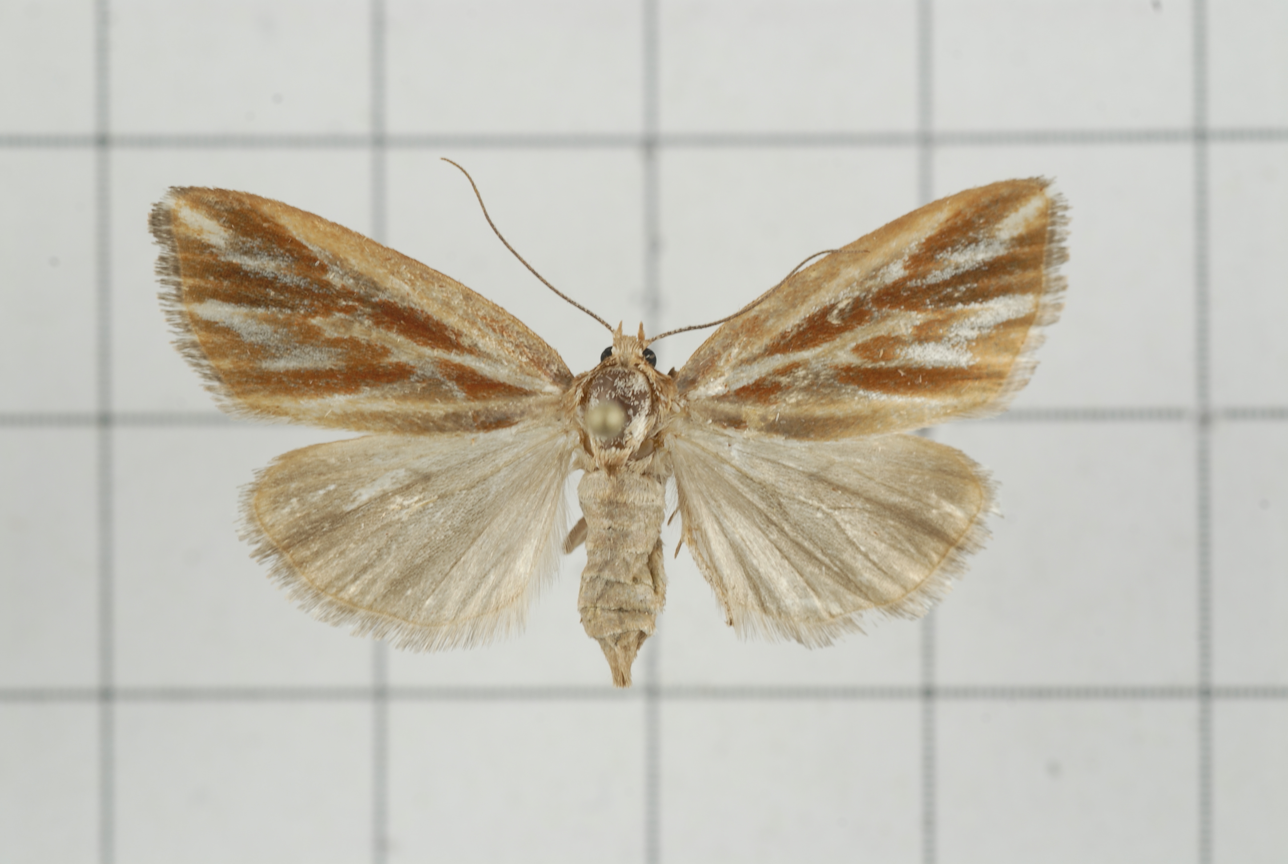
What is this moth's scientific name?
Narangodes argyrostrigatus
